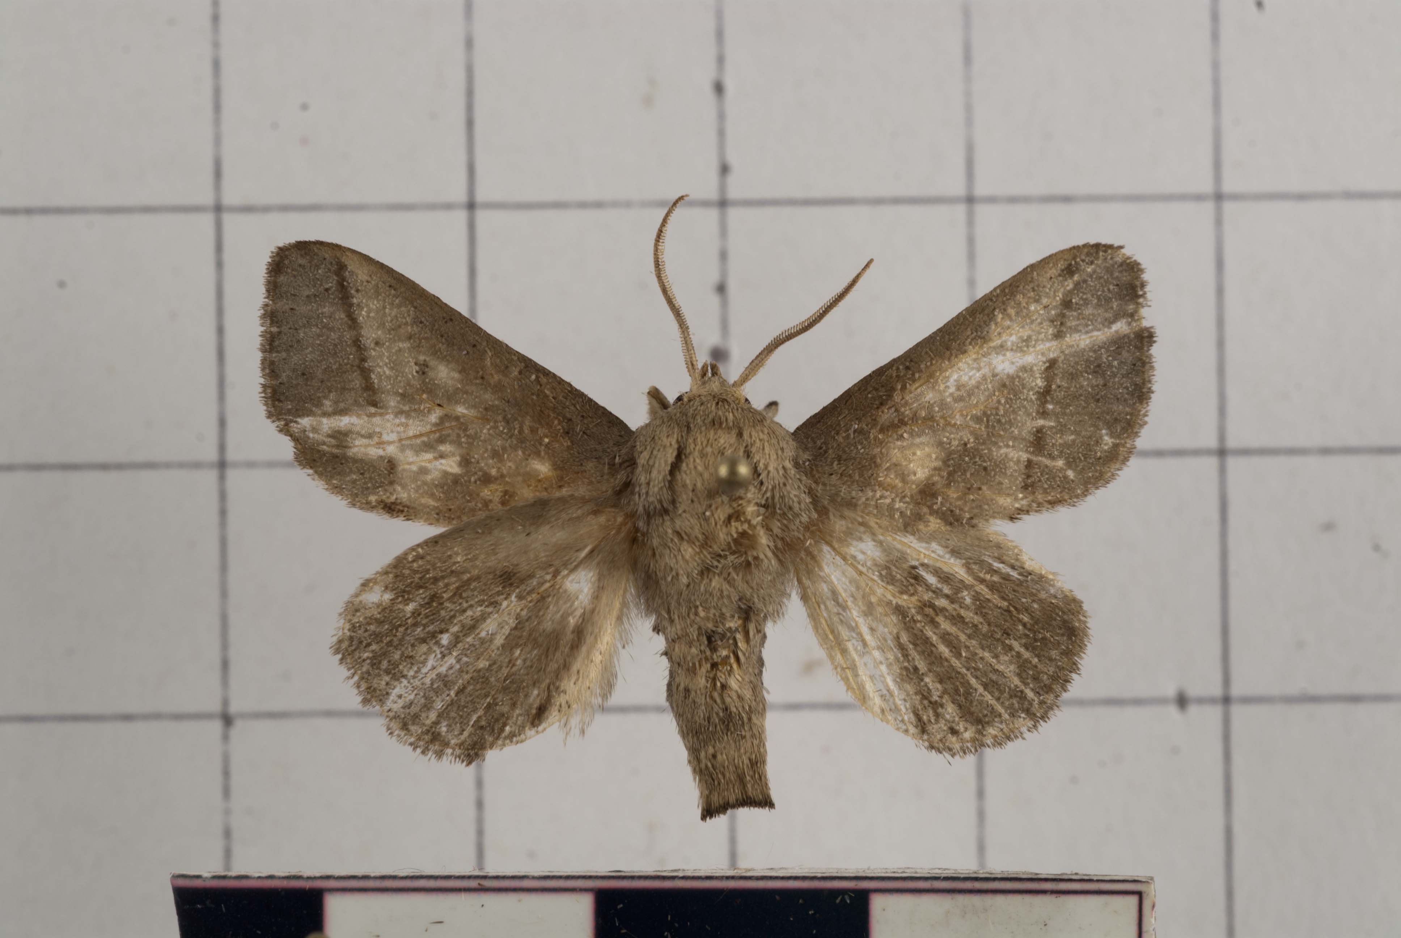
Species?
Thosea sinensis
